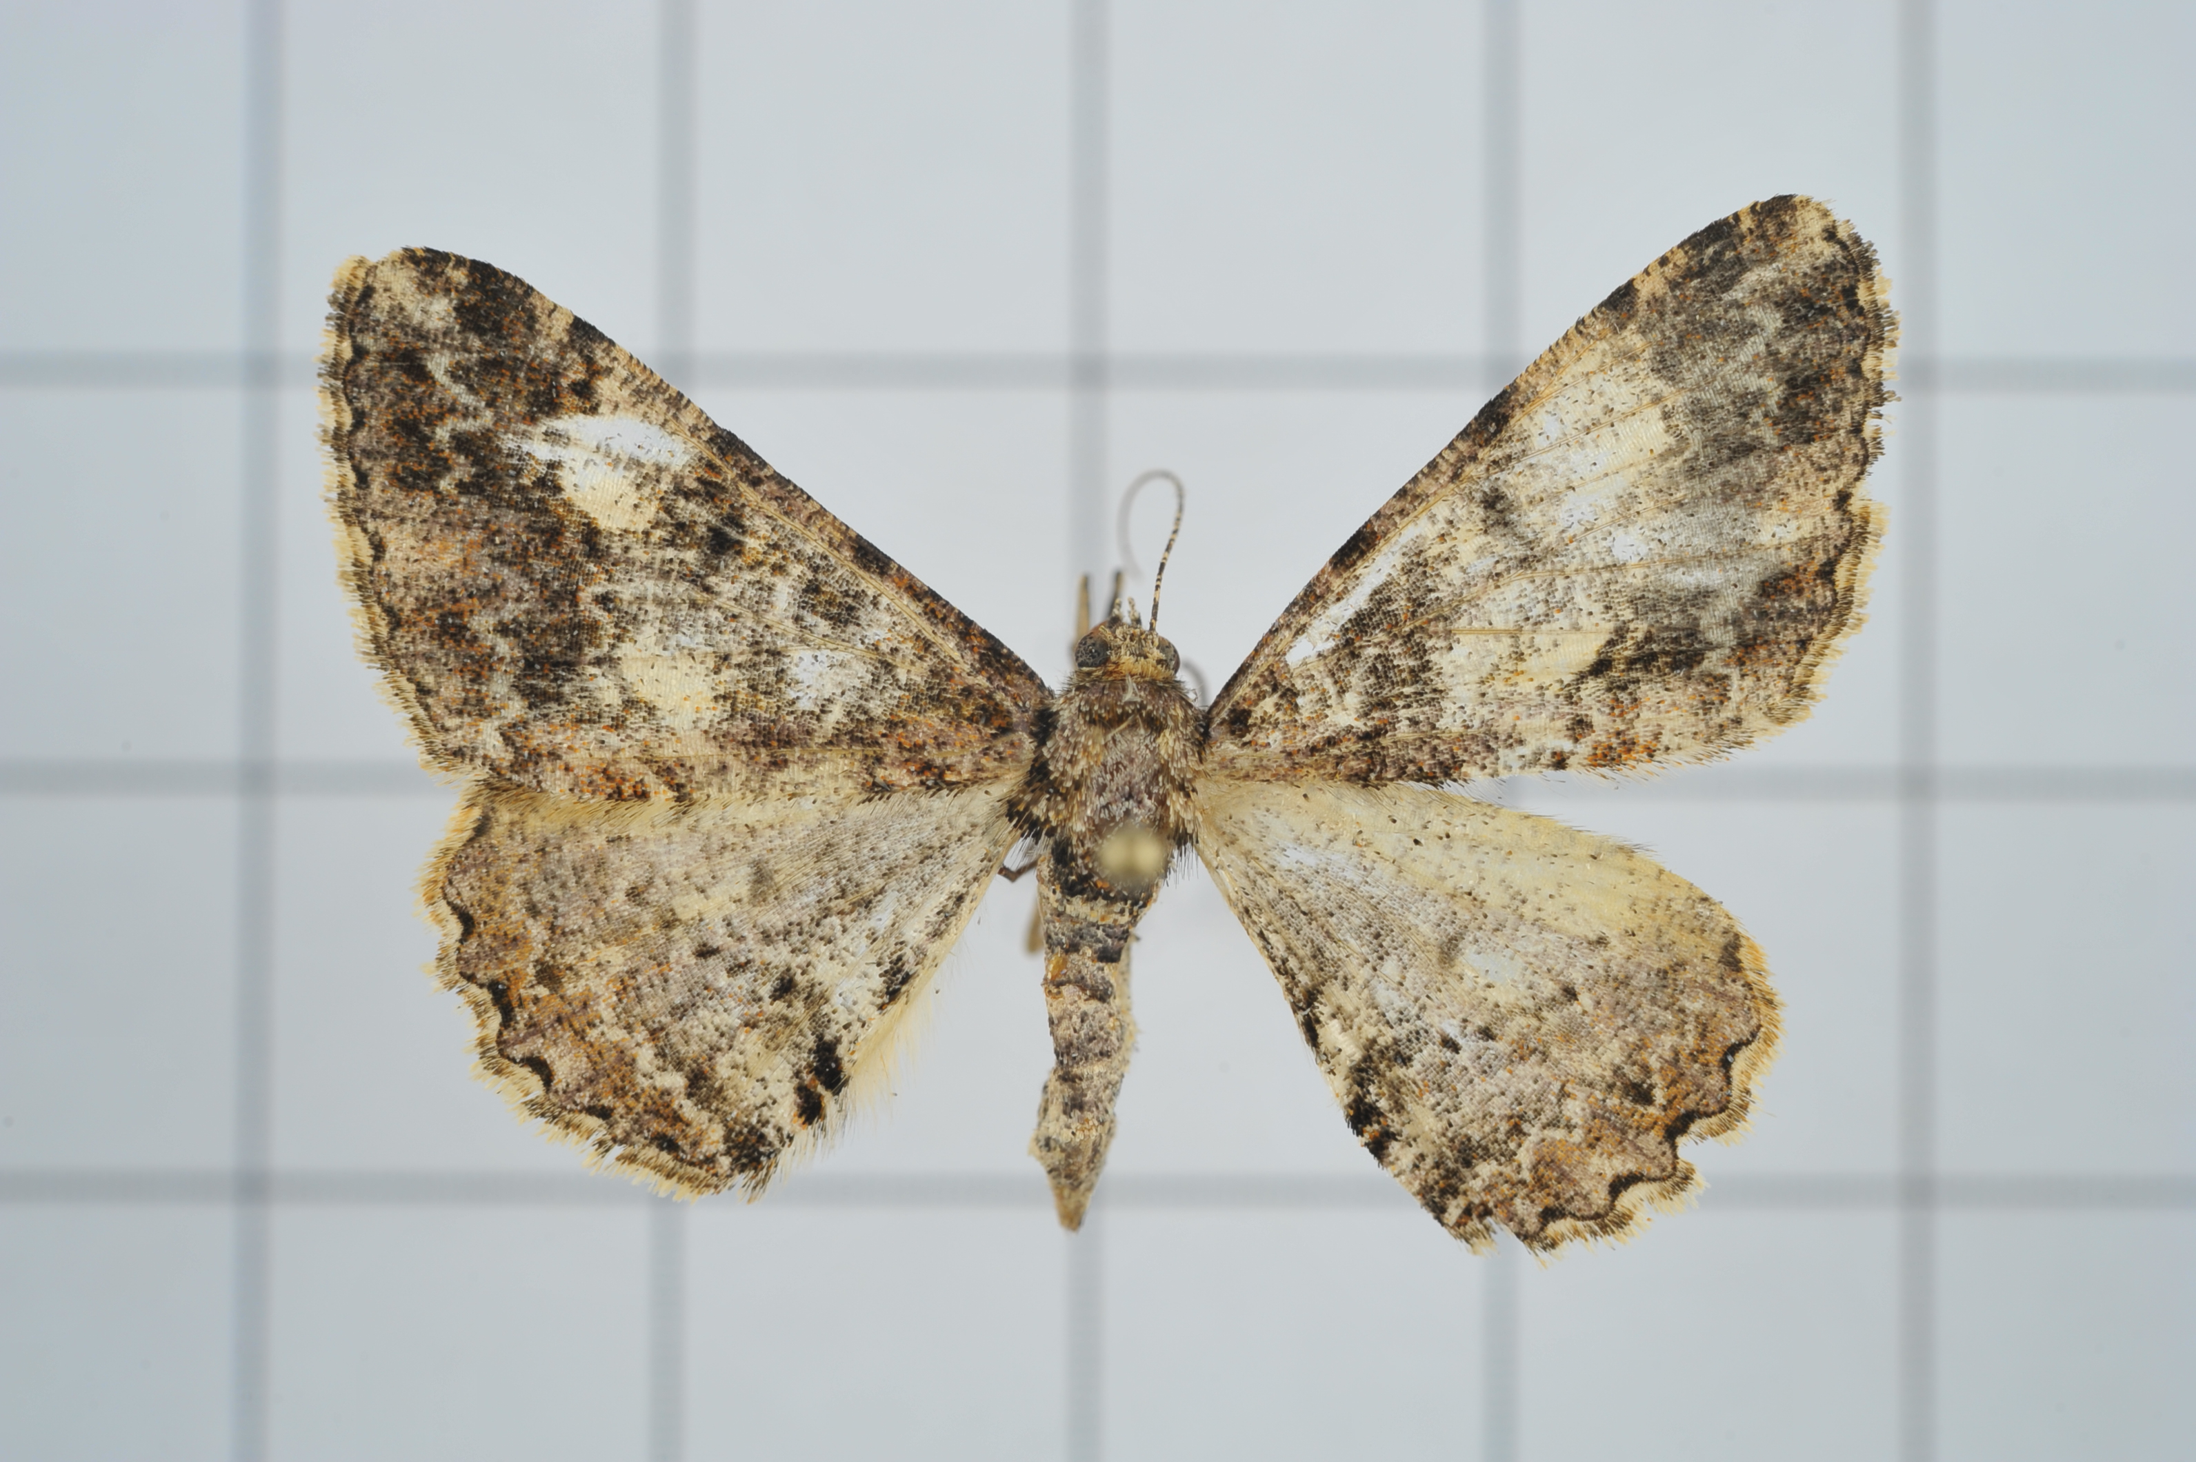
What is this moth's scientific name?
Alcis taiwanovariegata
